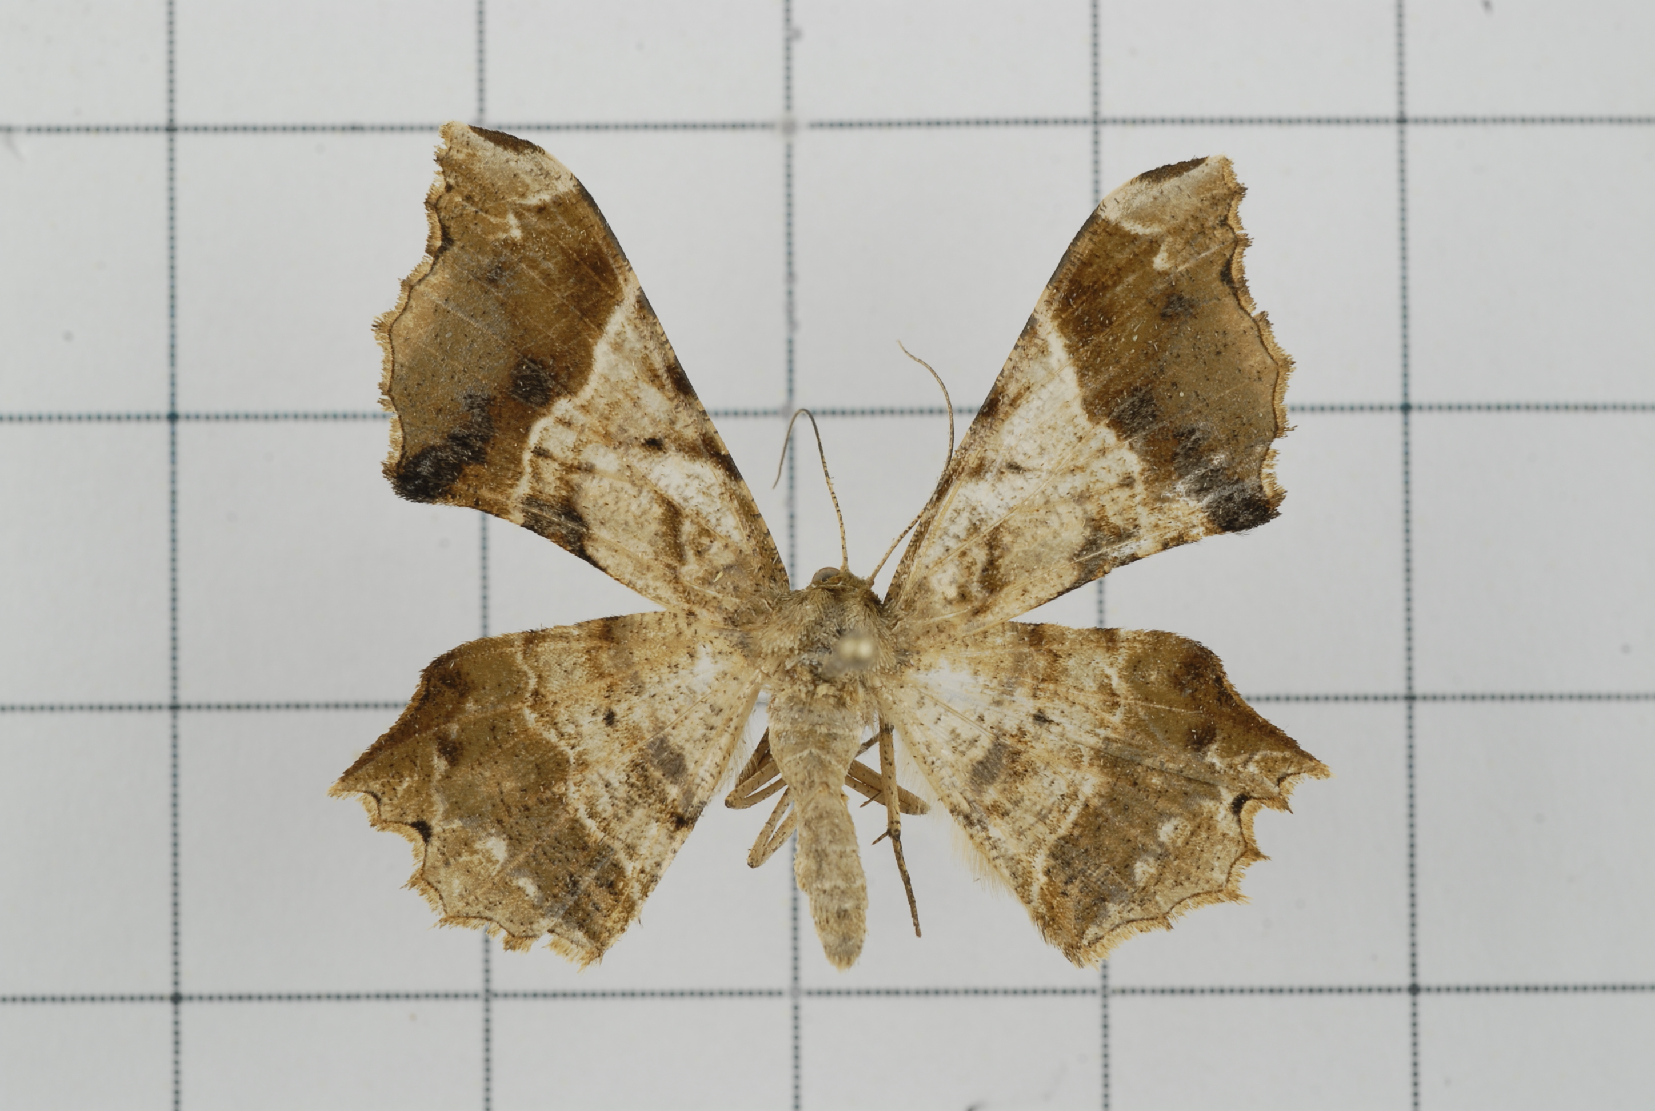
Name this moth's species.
Krananda oliveomarginata
